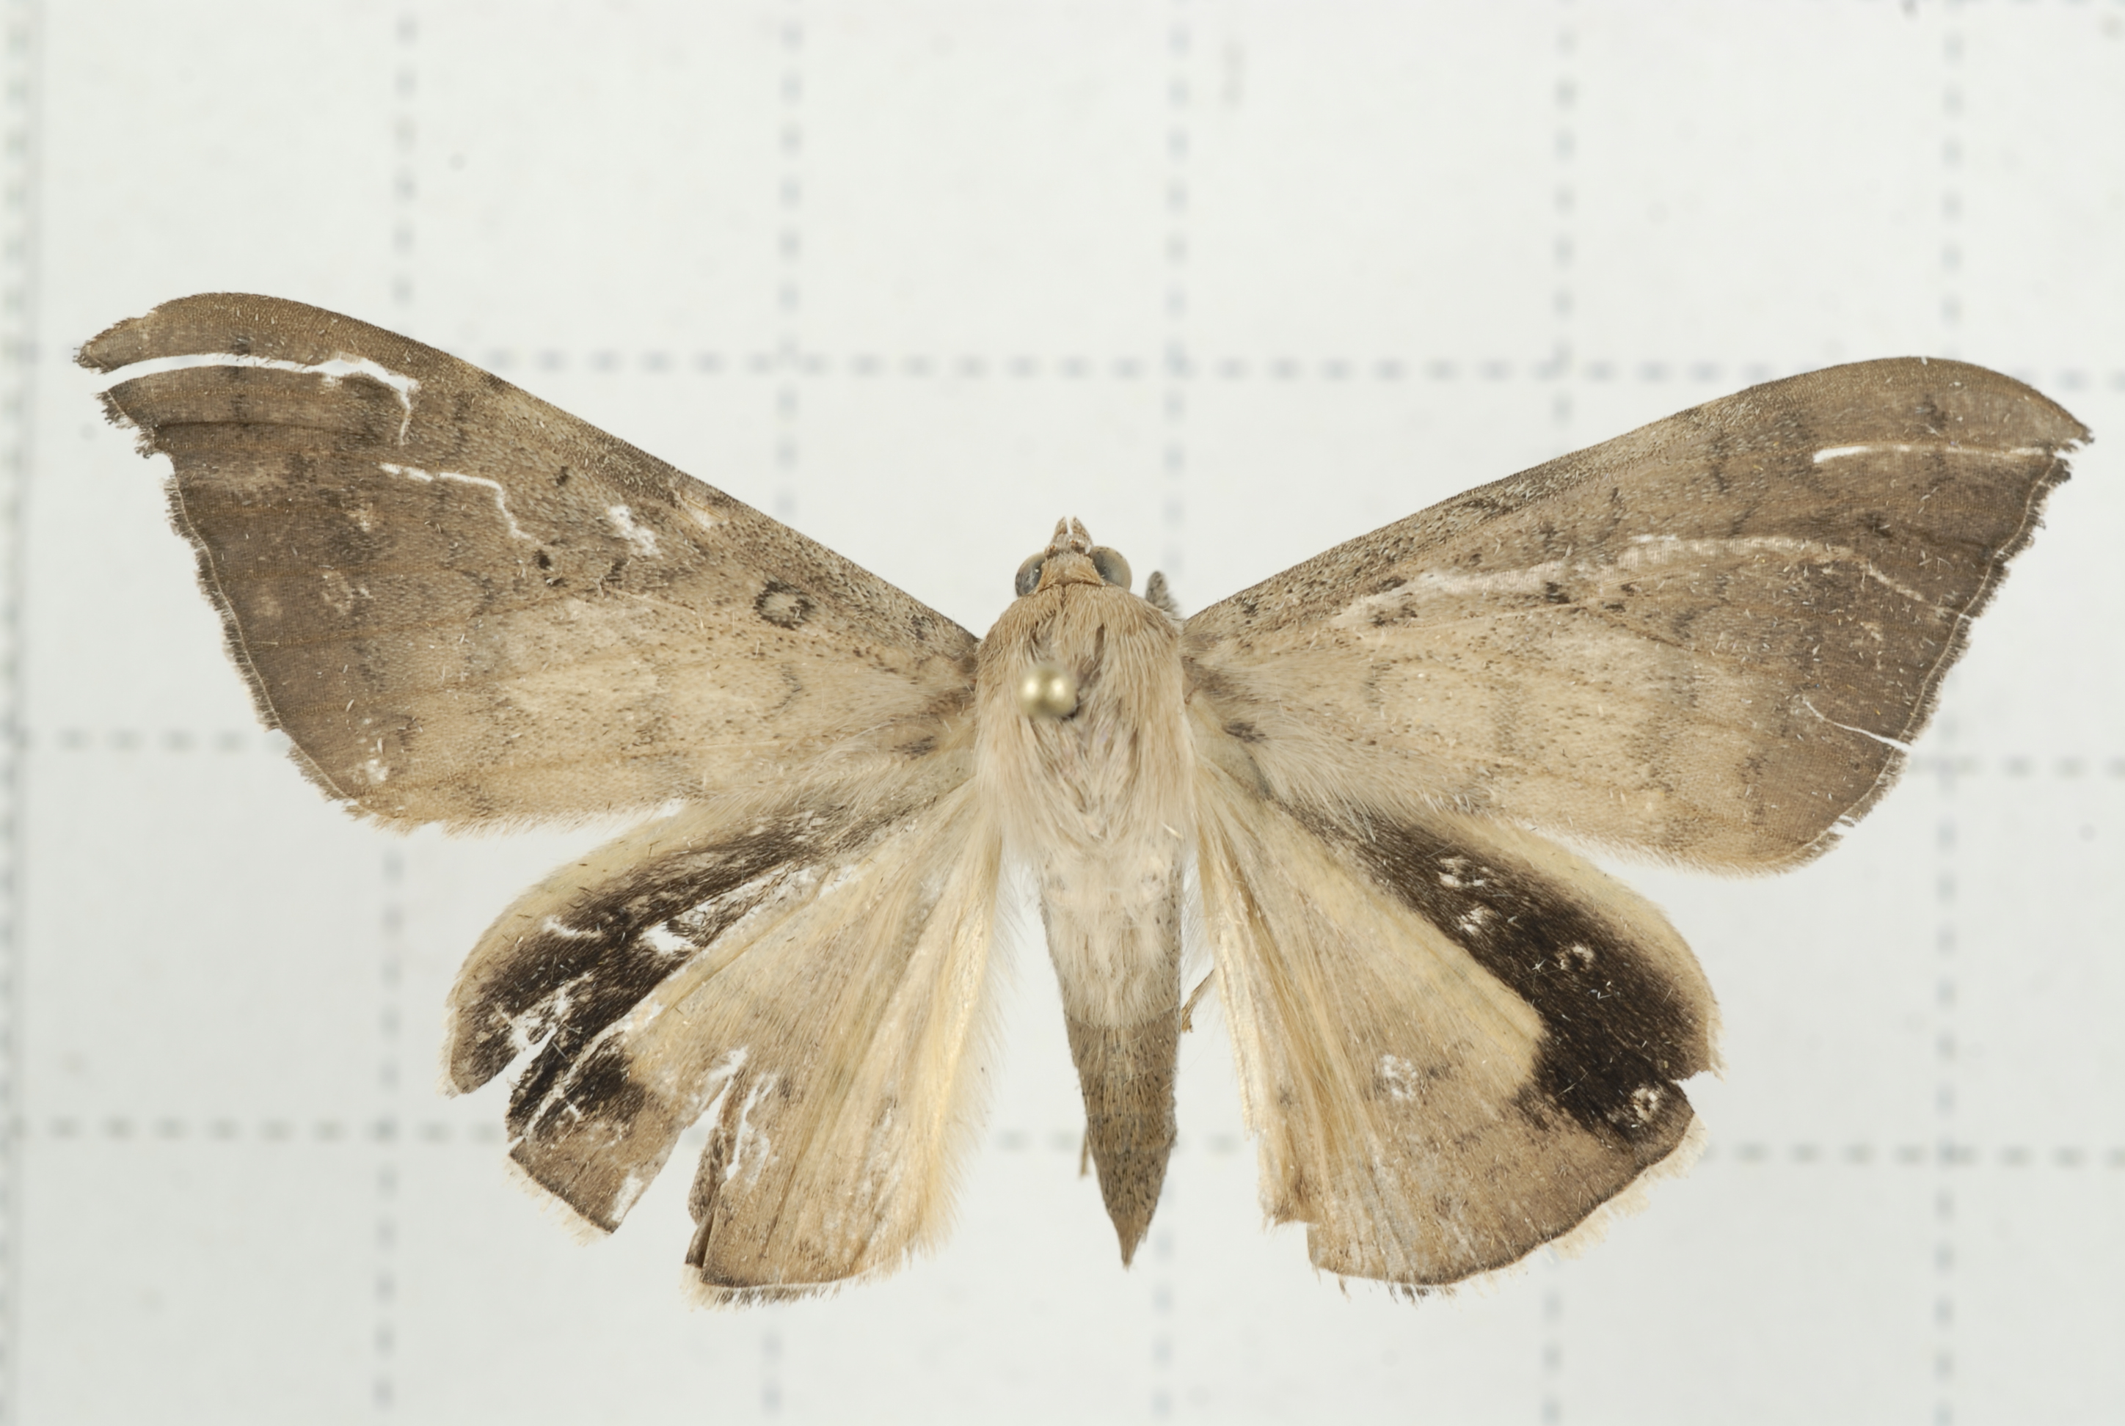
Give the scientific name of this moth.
Oxyodes scrobiculata
